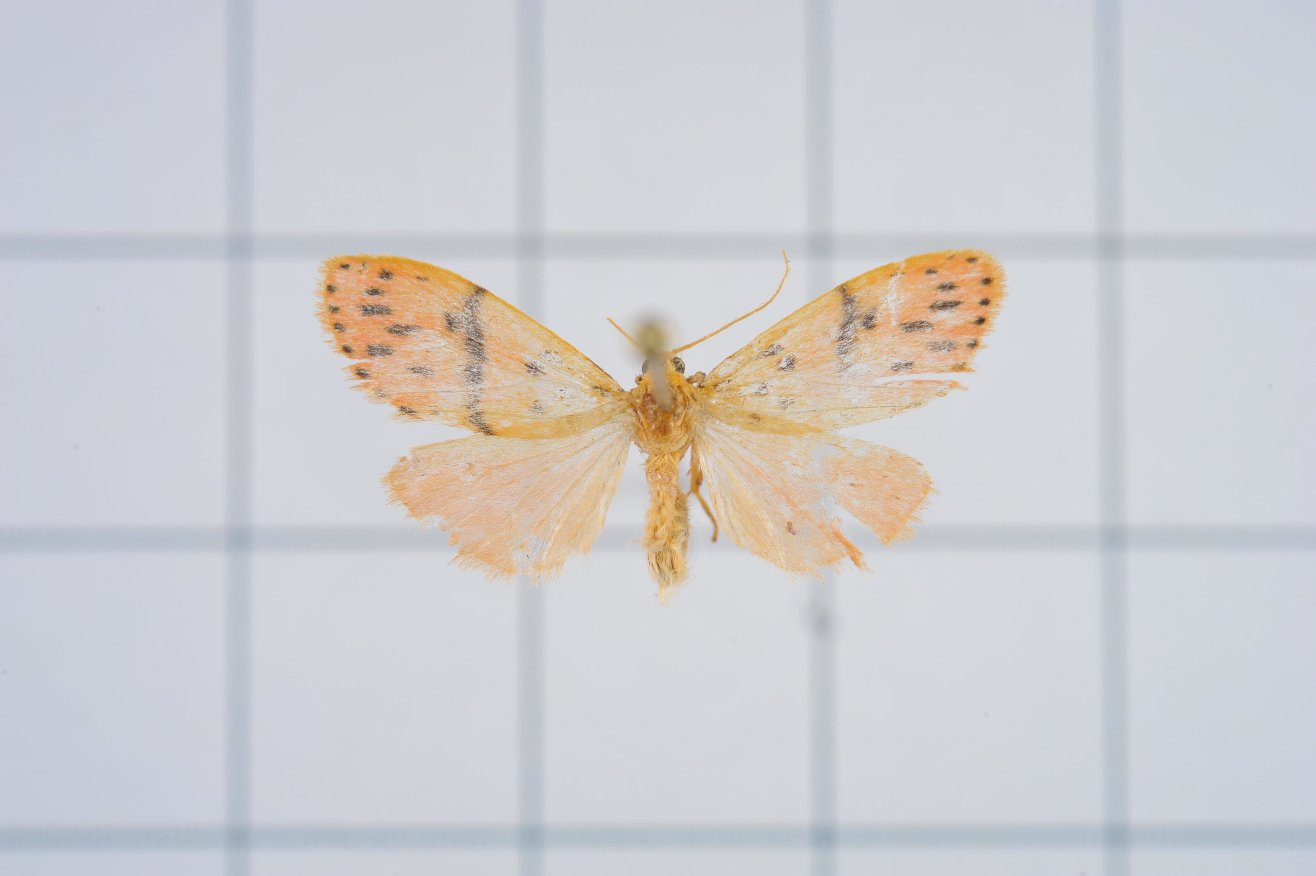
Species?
Miltochrista arcuata
